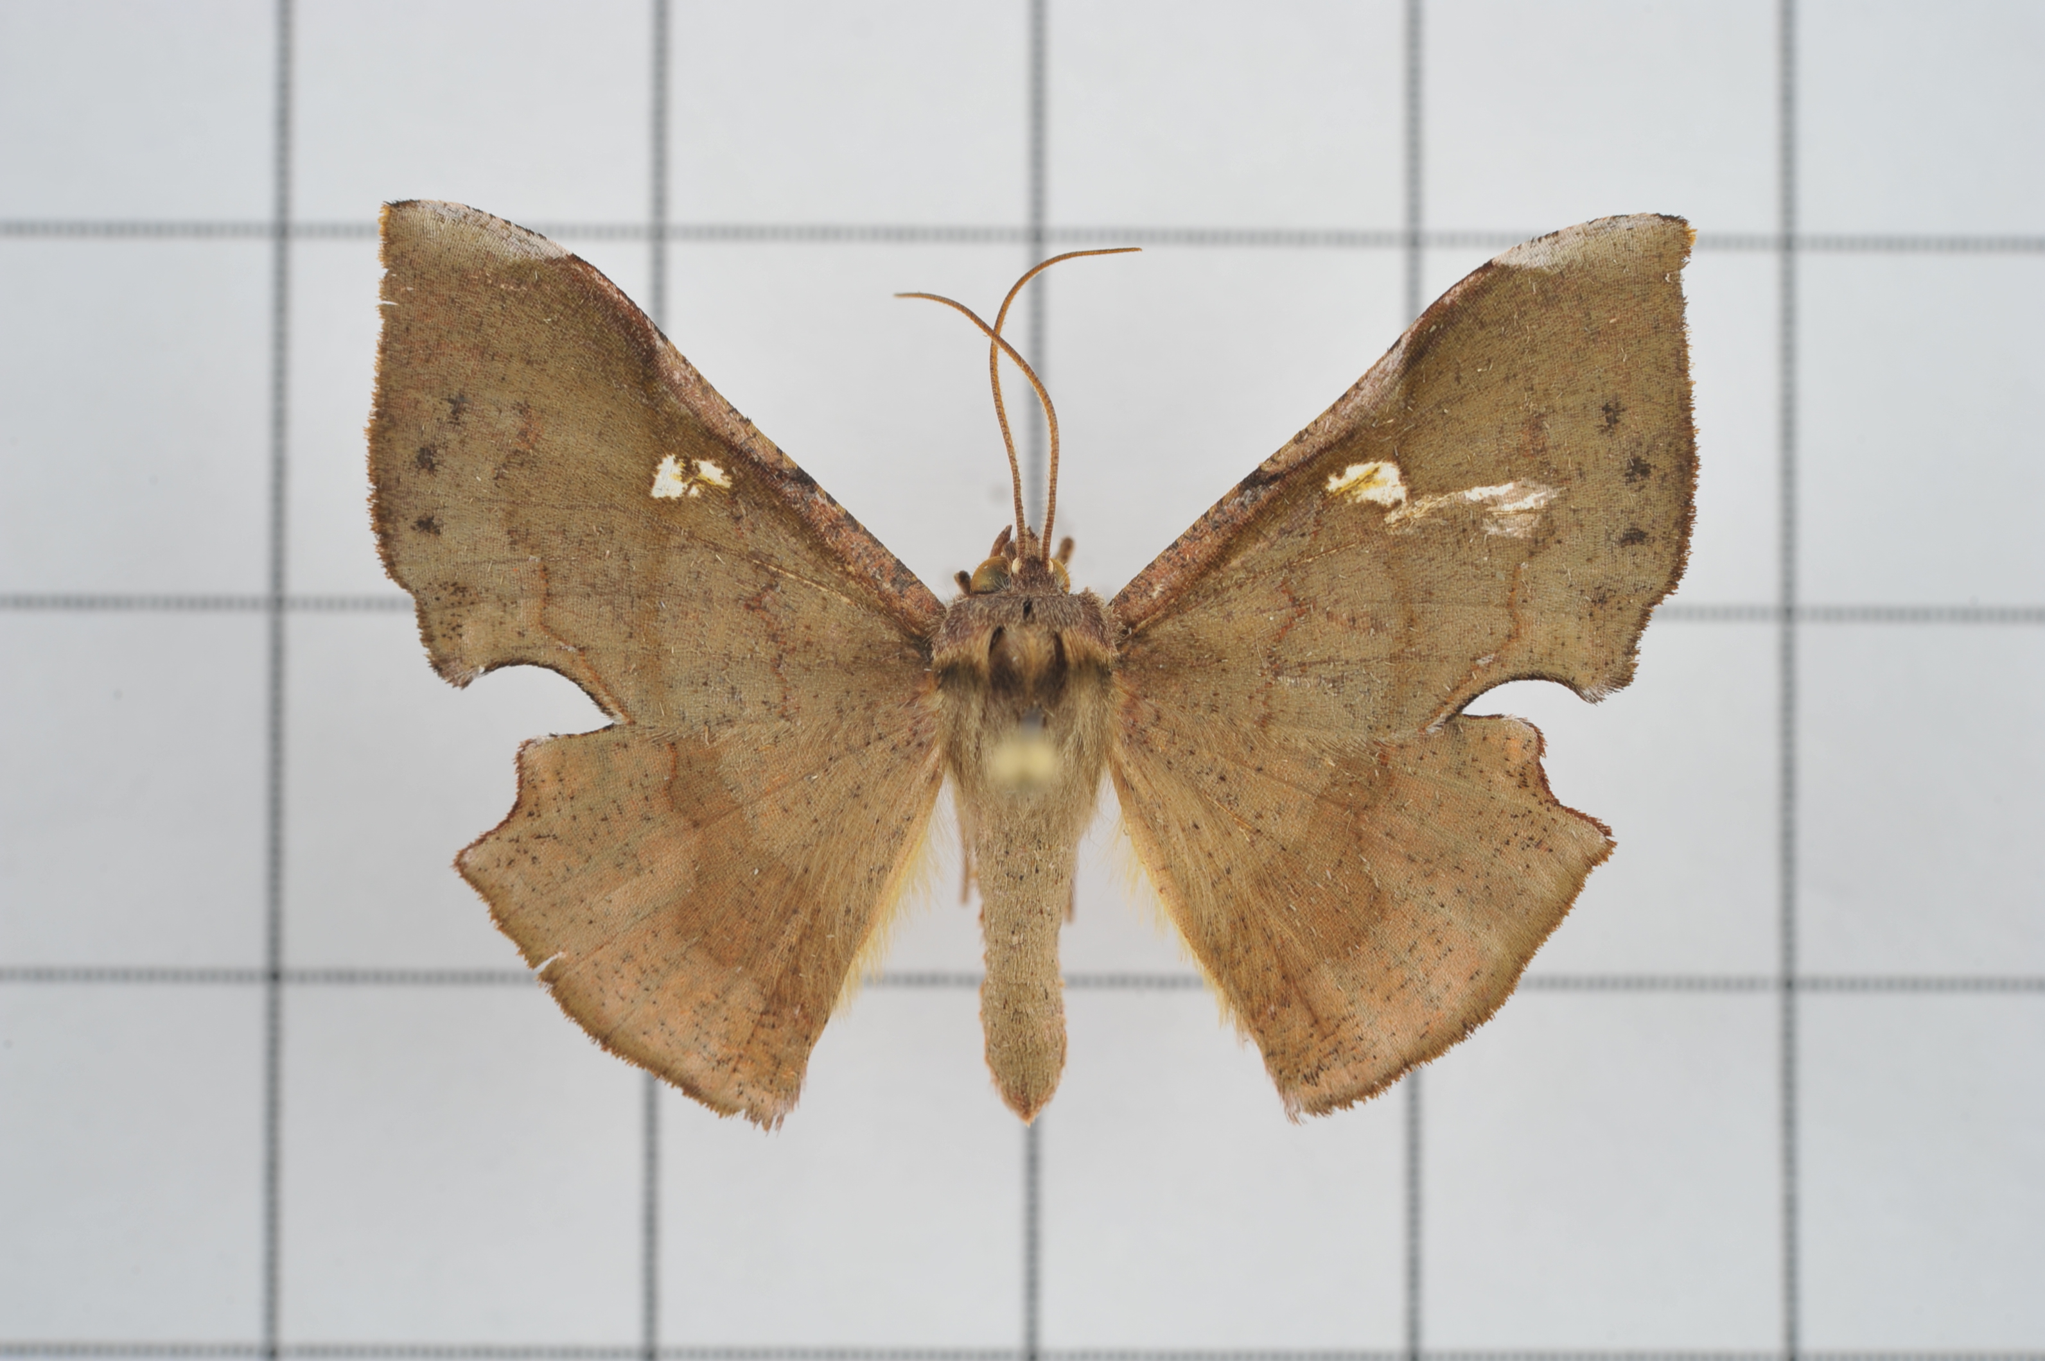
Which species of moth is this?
Fascellina chromataria
